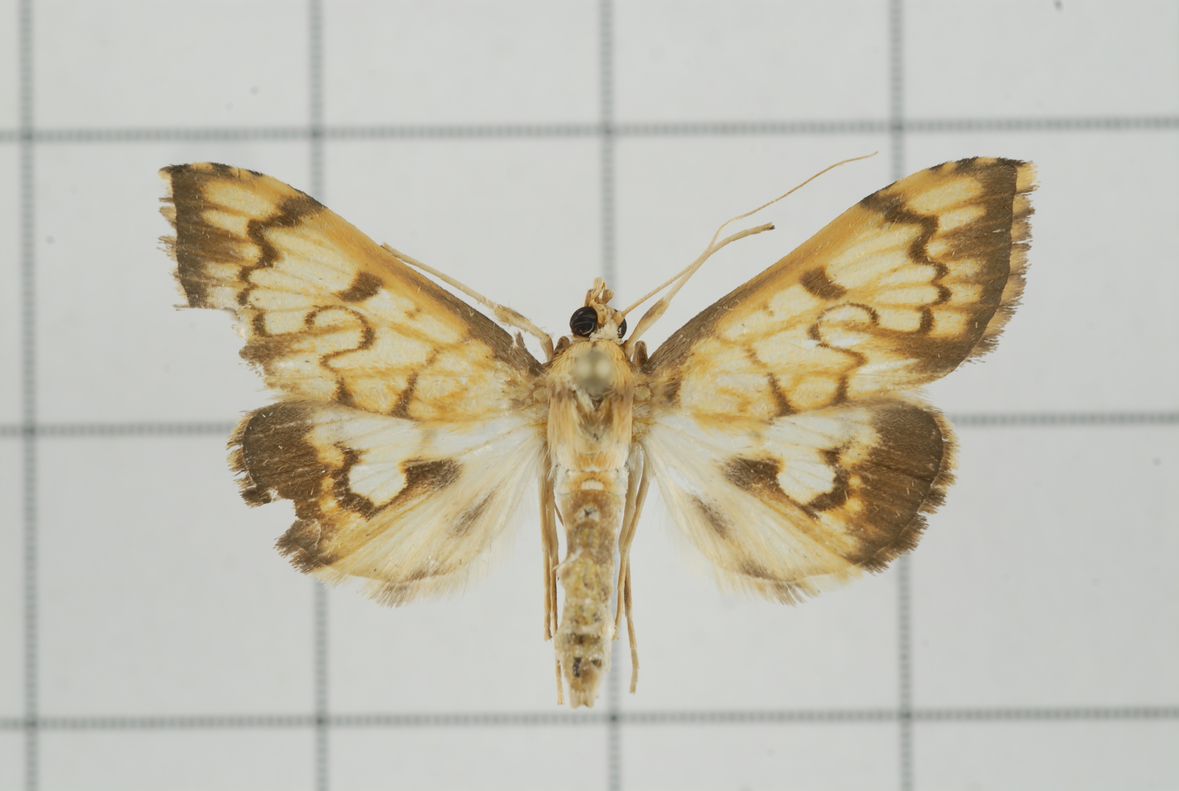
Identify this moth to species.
Neoanalthes nebulalis
